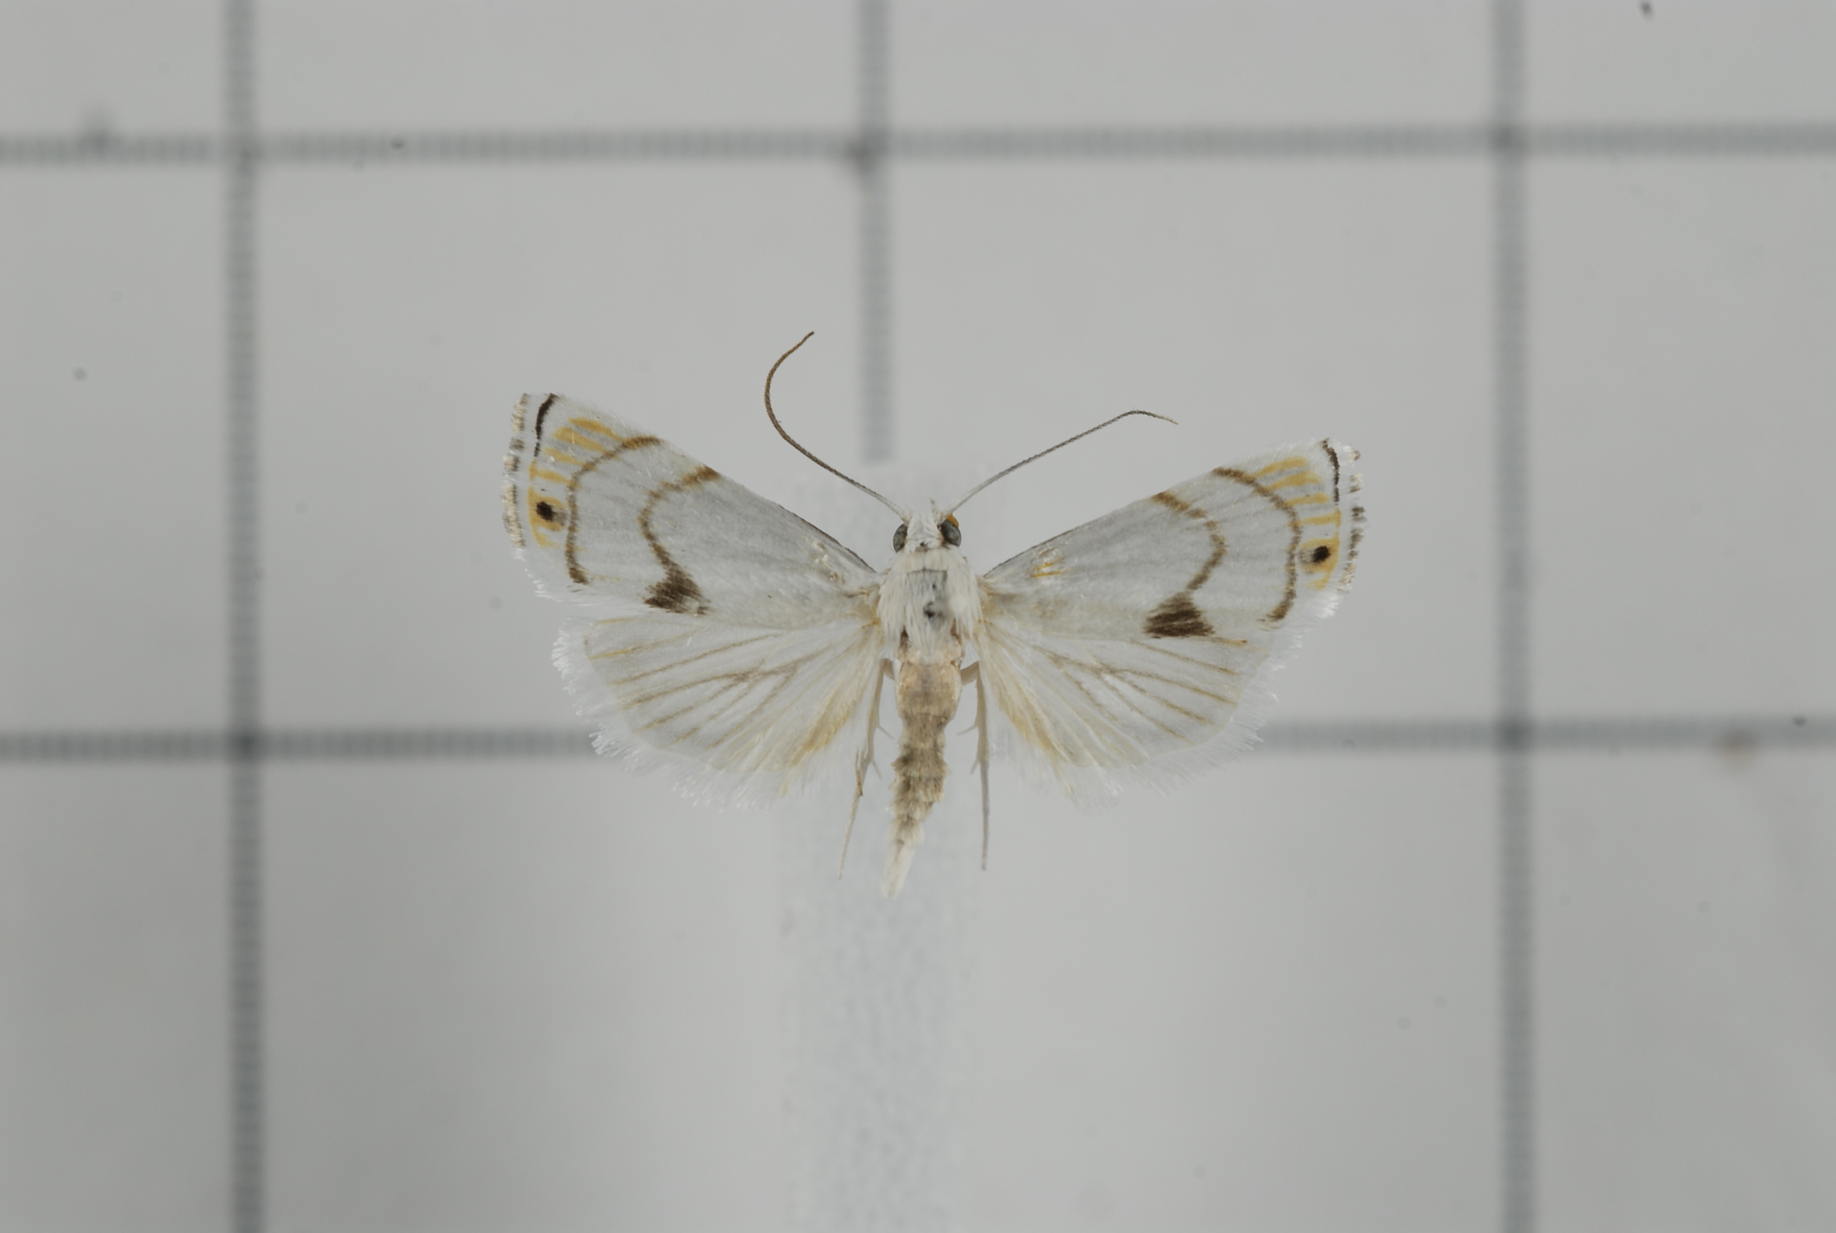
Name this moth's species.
Gargela renatusalis
